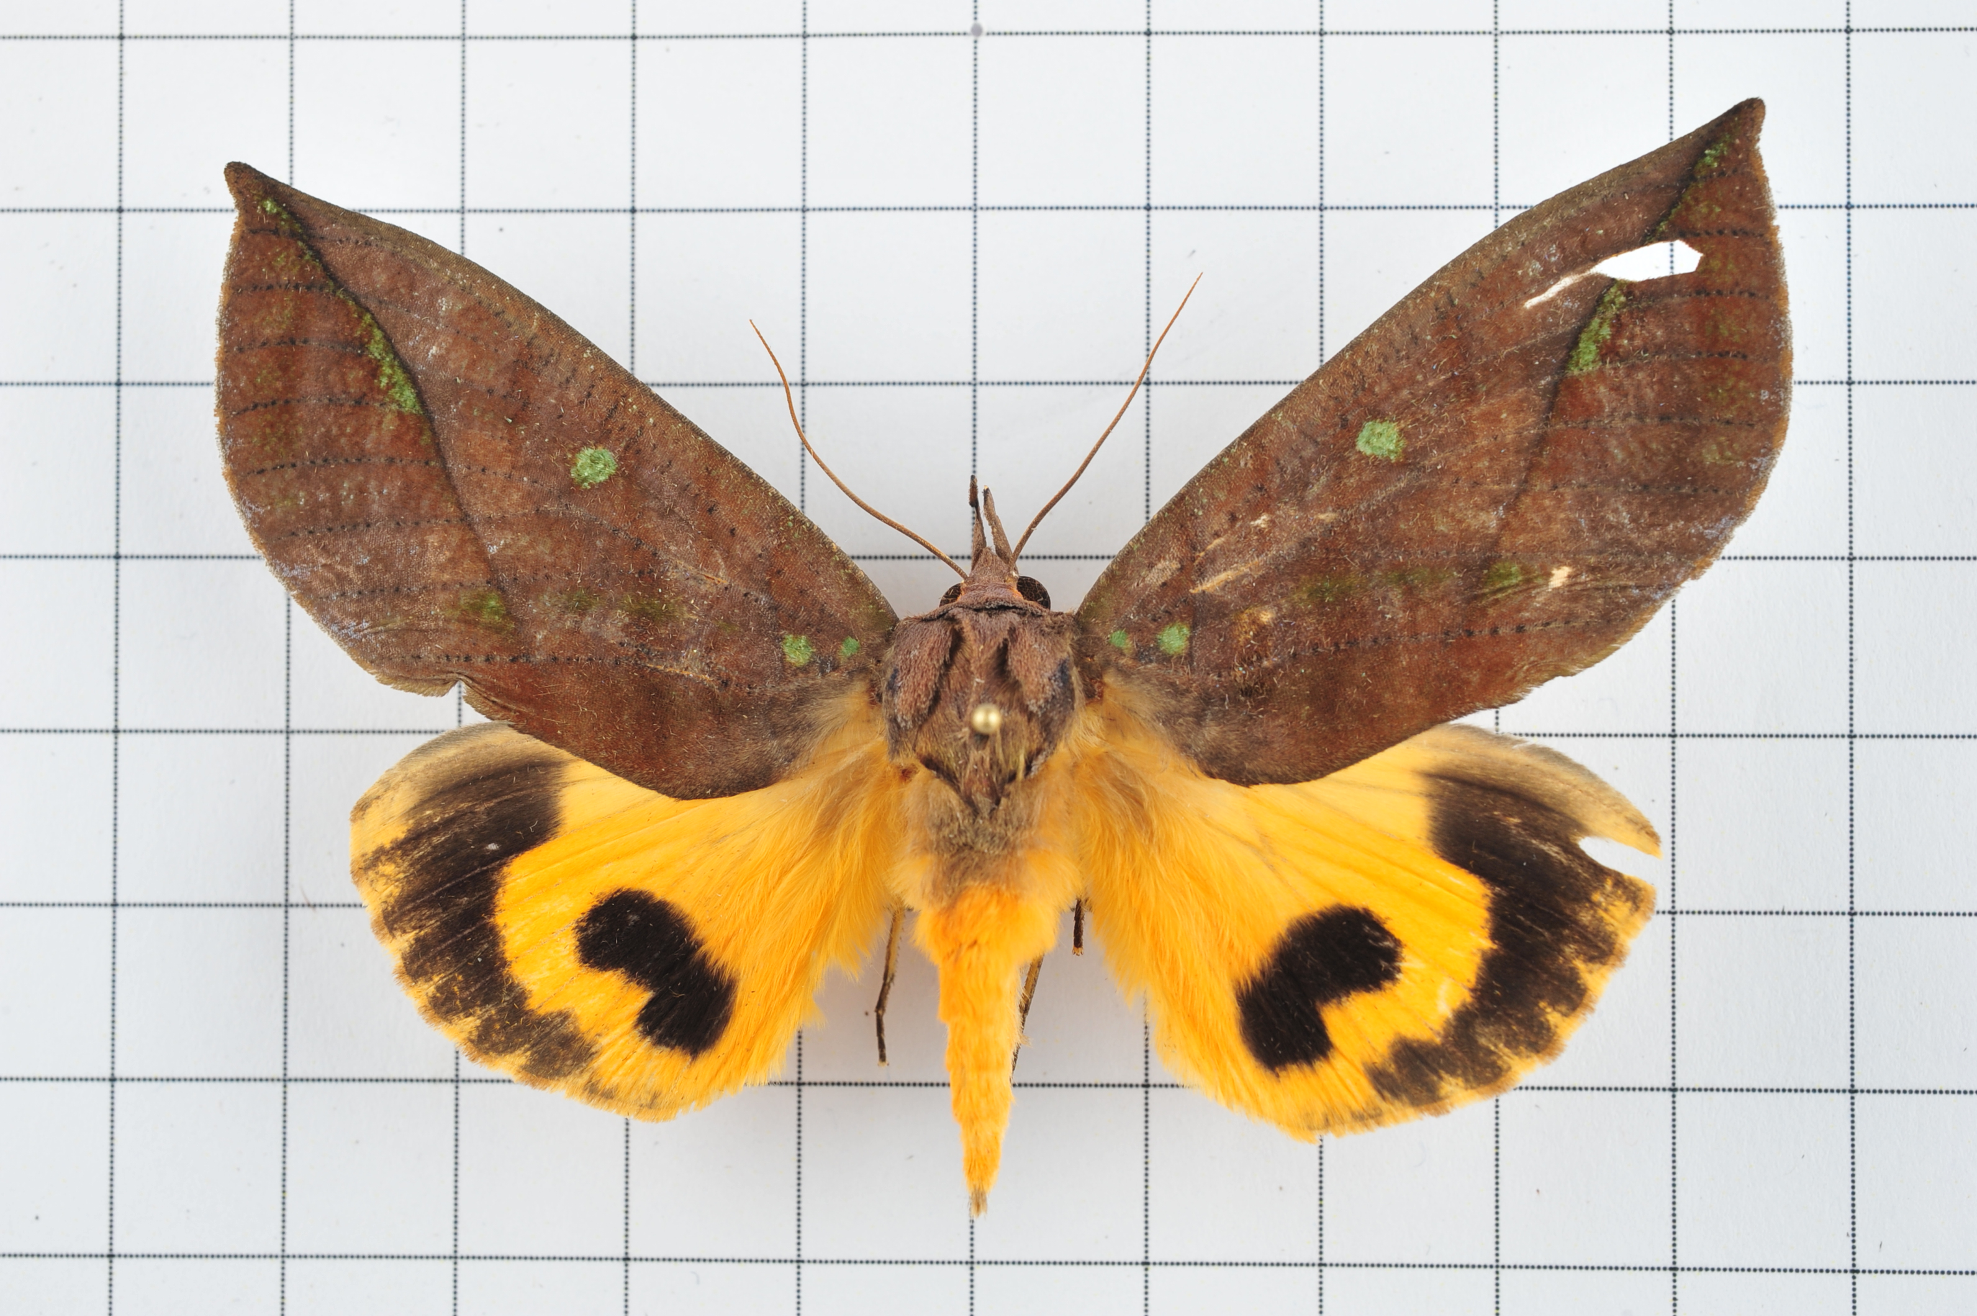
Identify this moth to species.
Eudocima okurai
